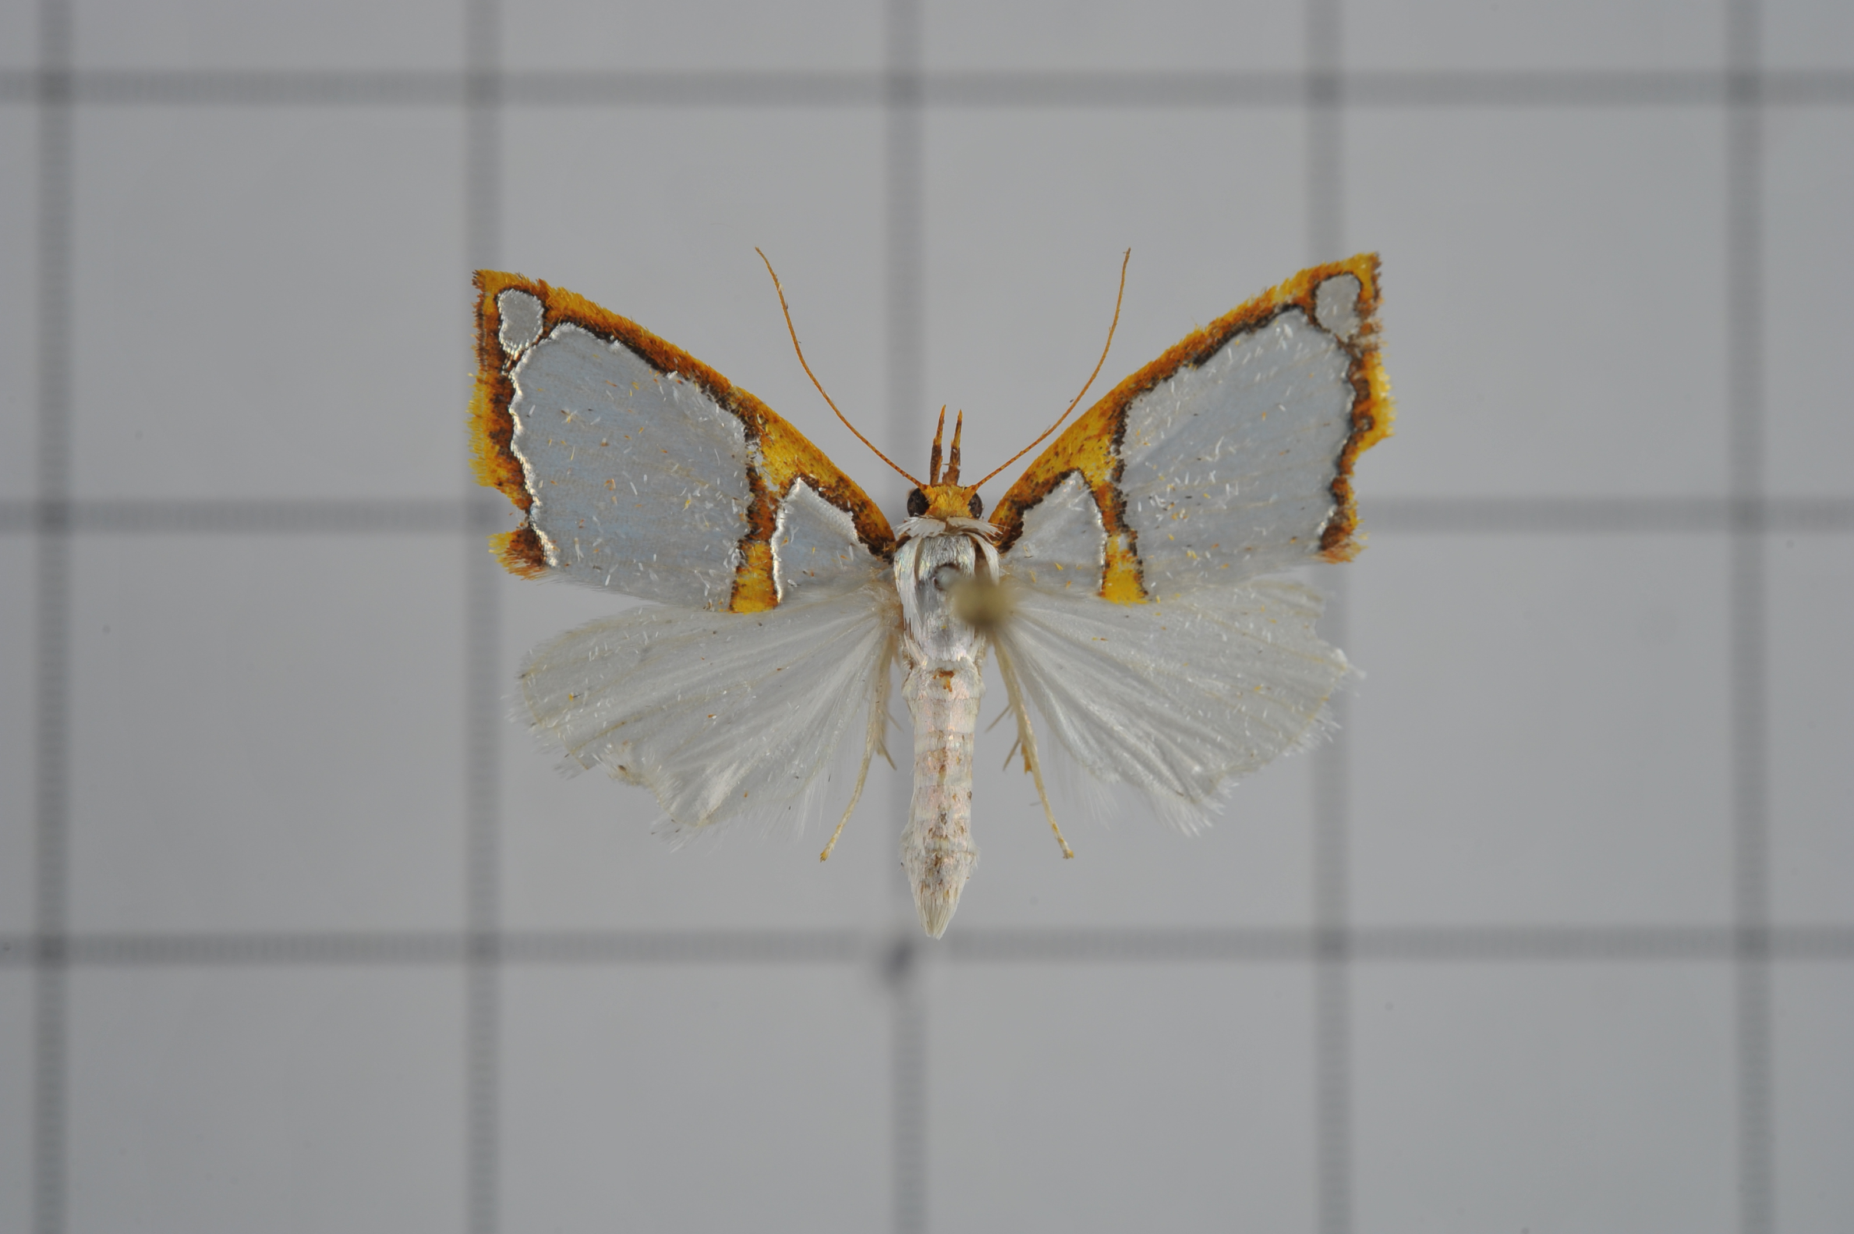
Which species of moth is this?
Titulcia confictella
